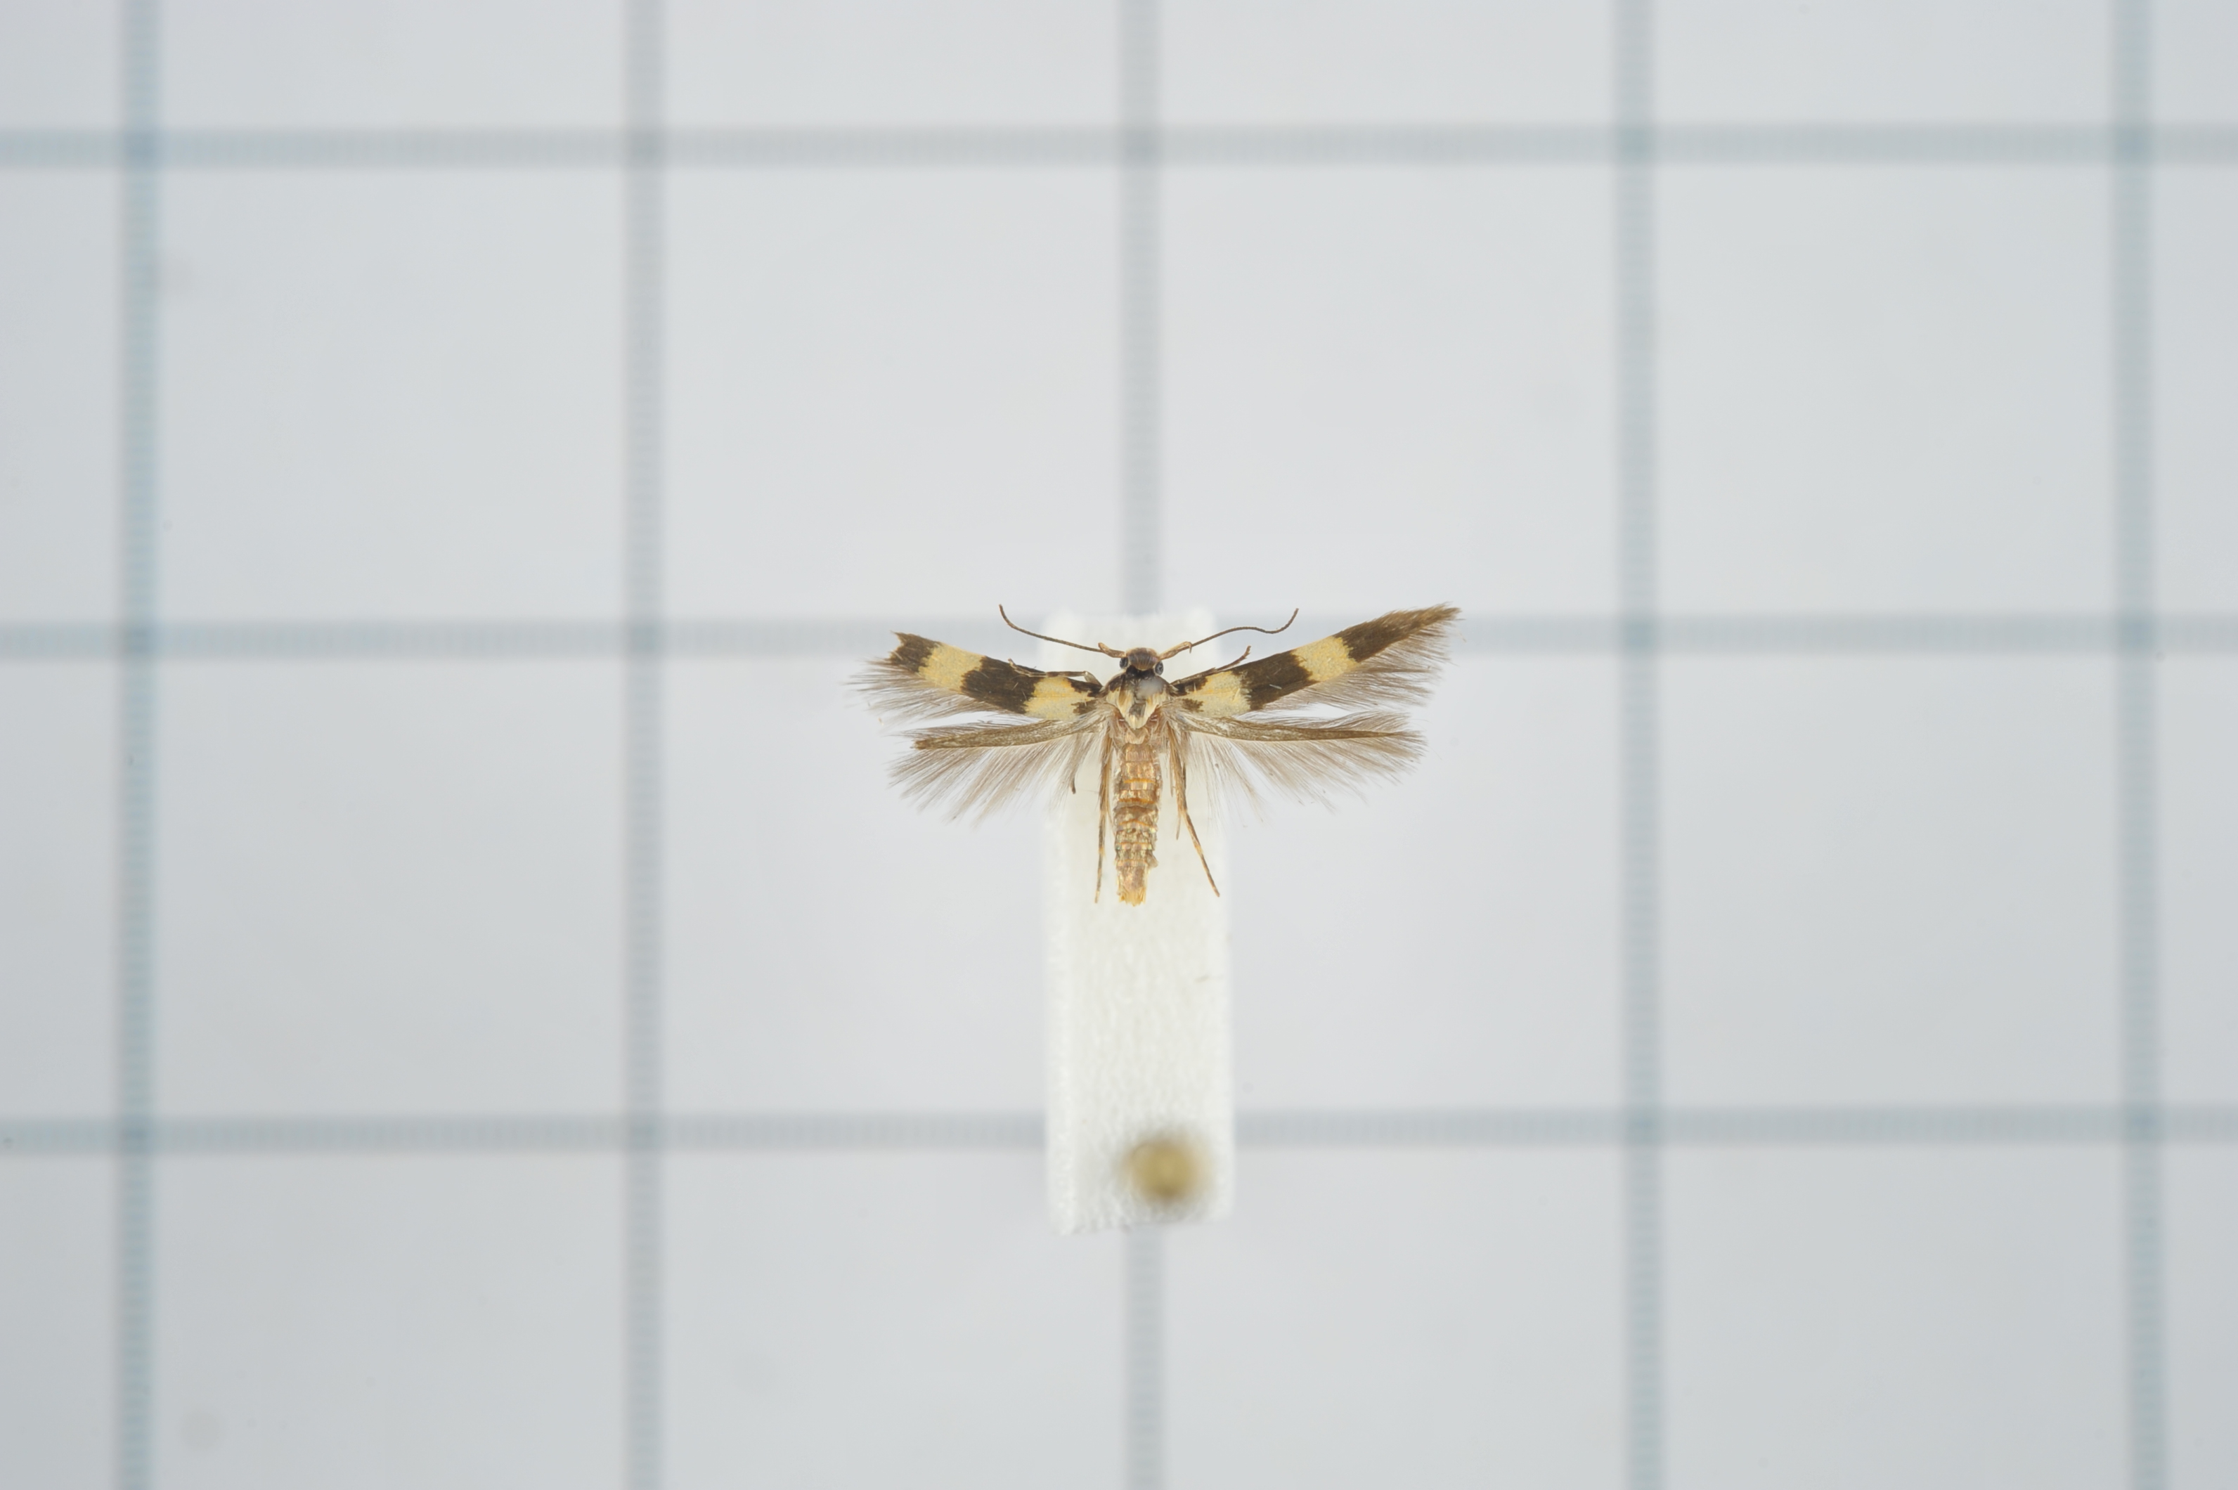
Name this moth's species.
Stathmopoda albiornata
